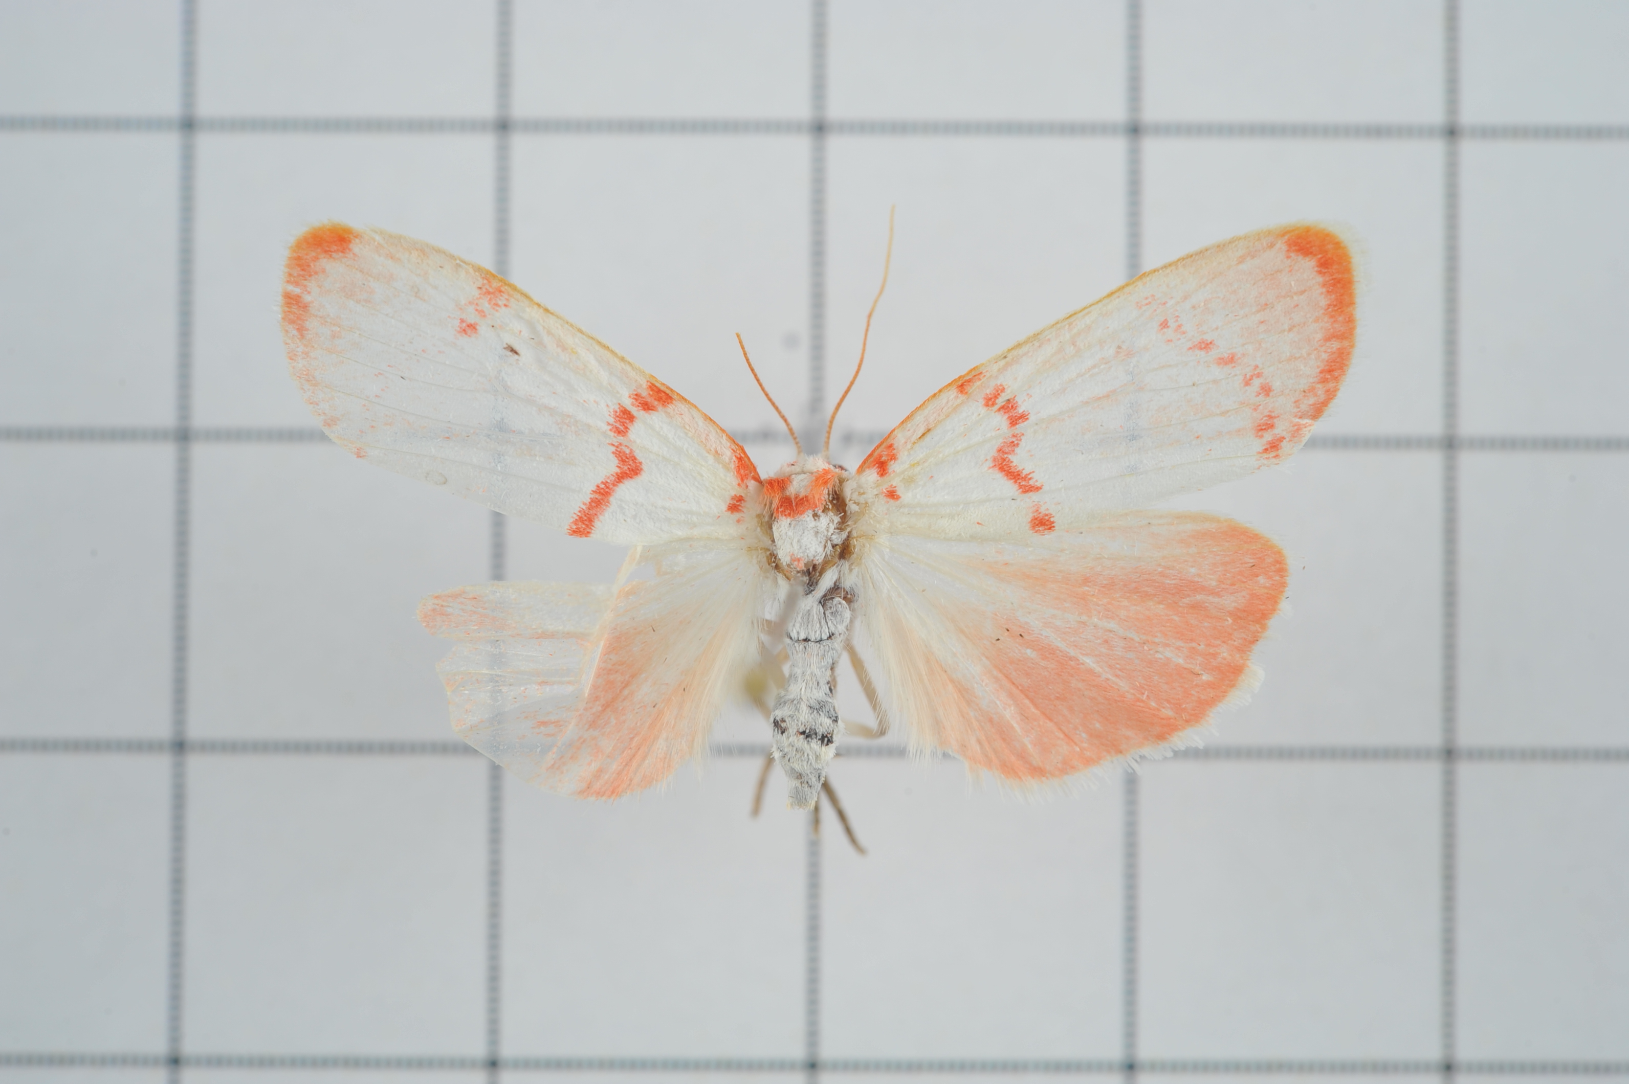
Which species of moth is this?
Cyana hamata hamata
